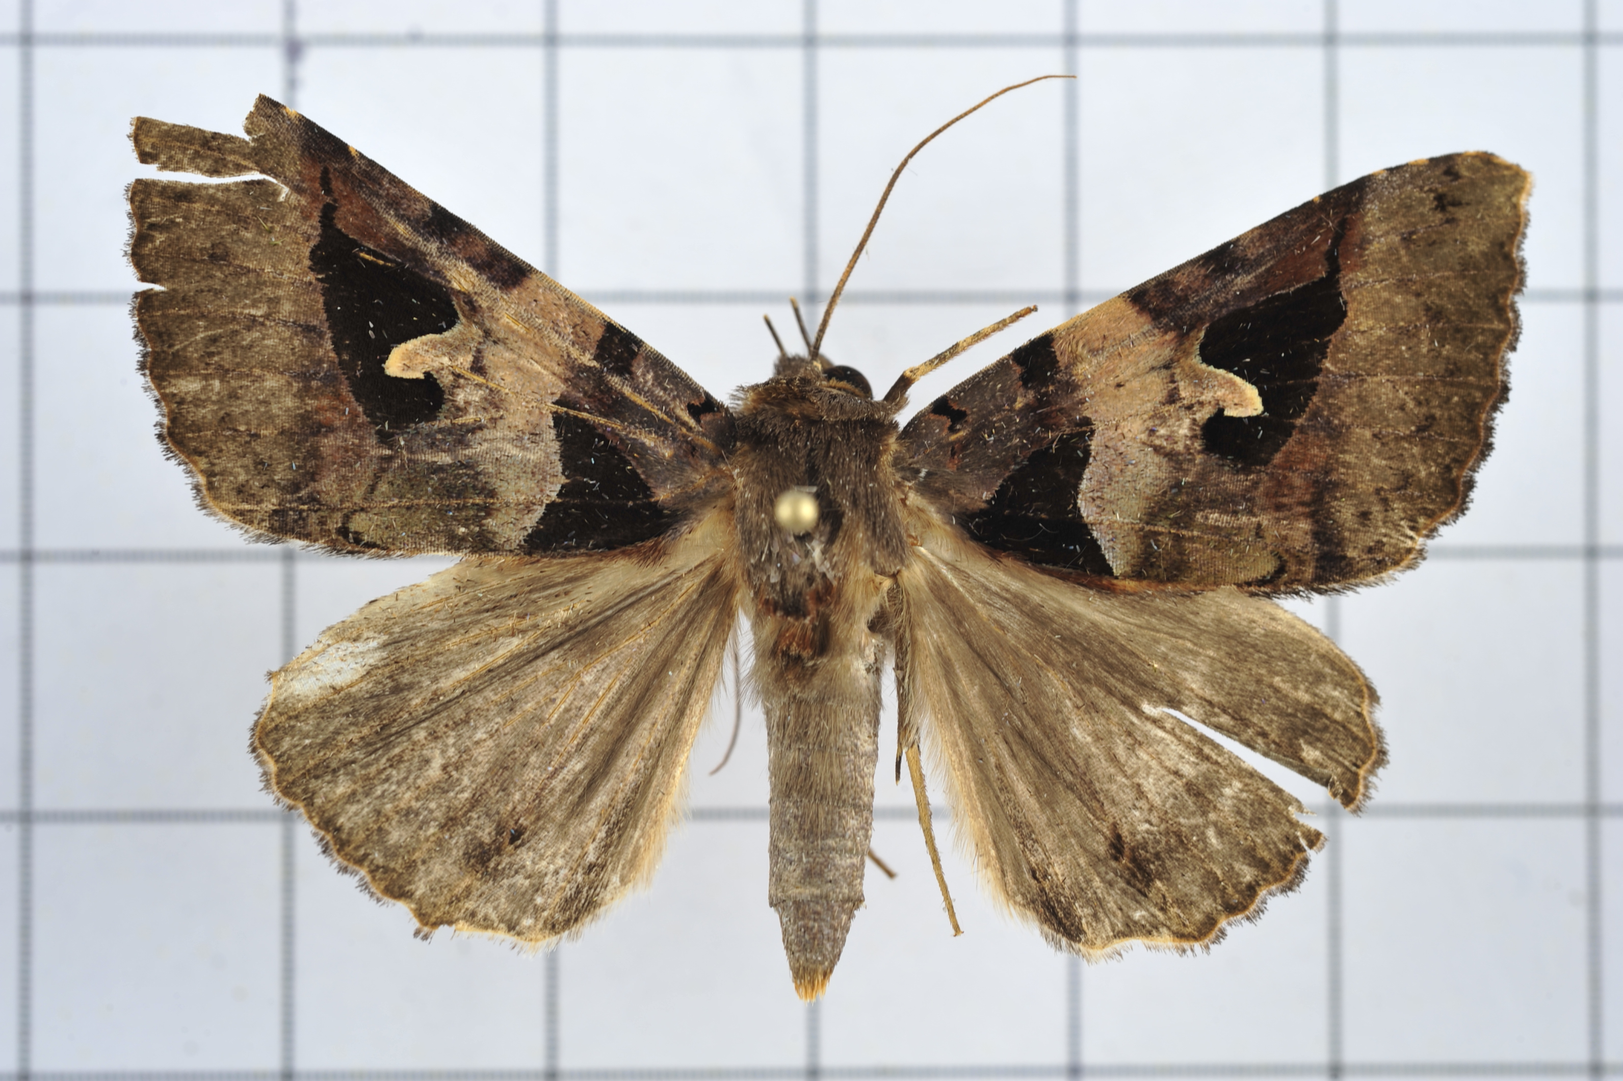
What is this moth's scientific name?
Avatha chinensis
